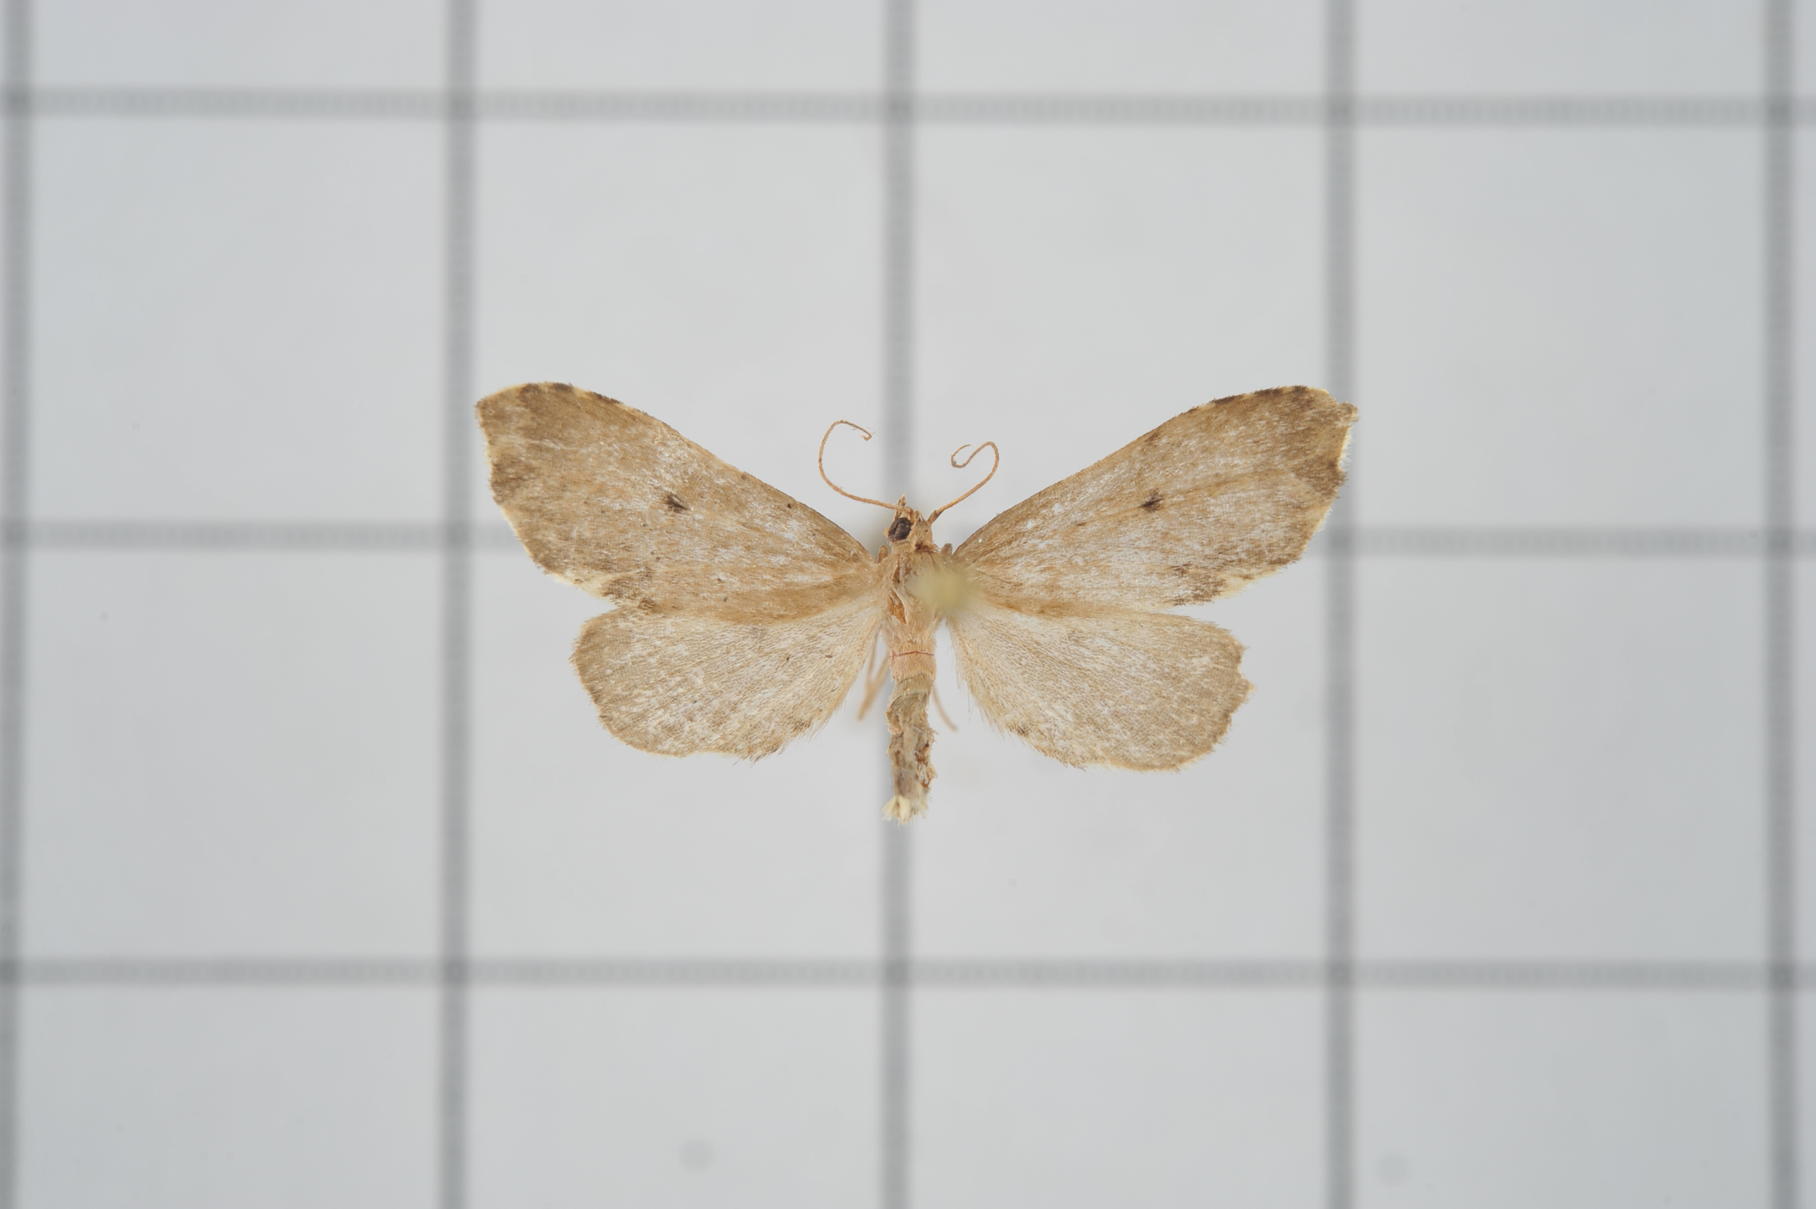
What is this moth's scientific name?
Metaemene hampsoni
